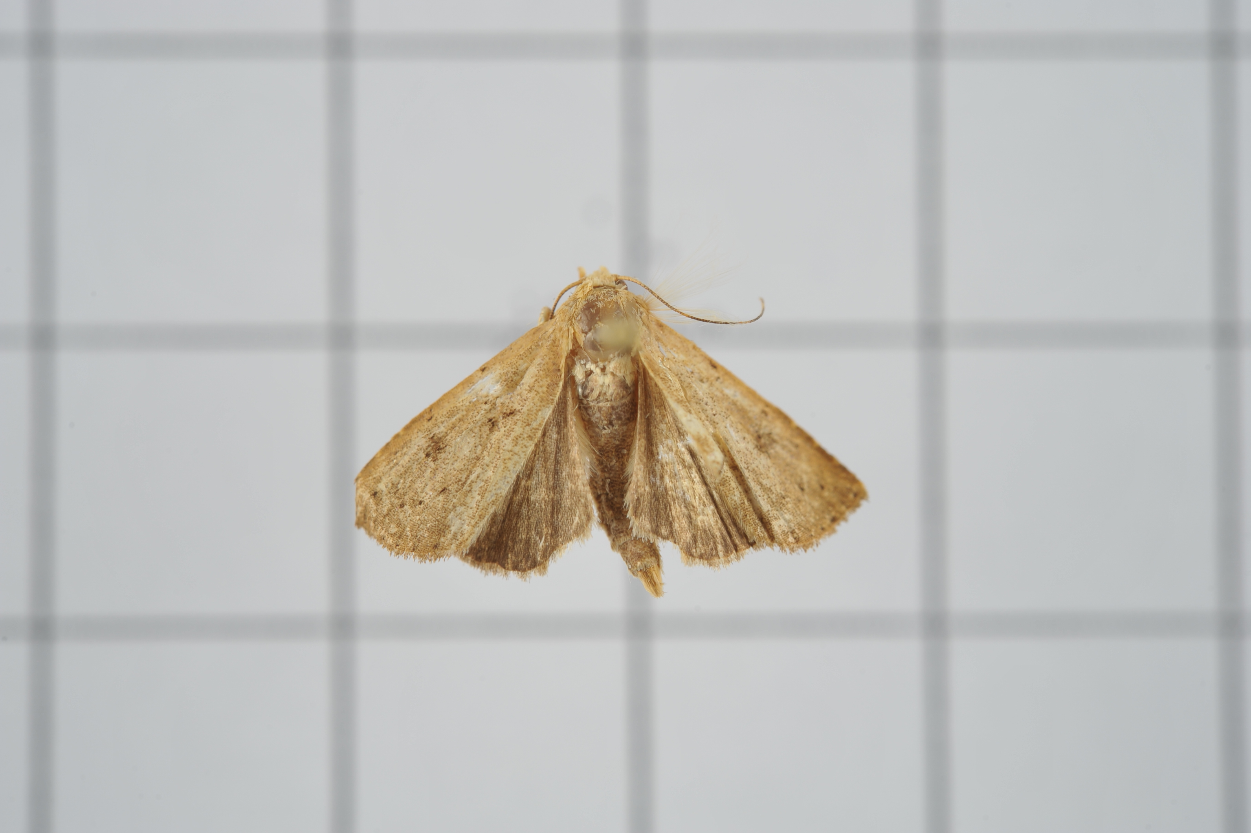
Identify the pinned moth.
Laspeyria ruficeps
